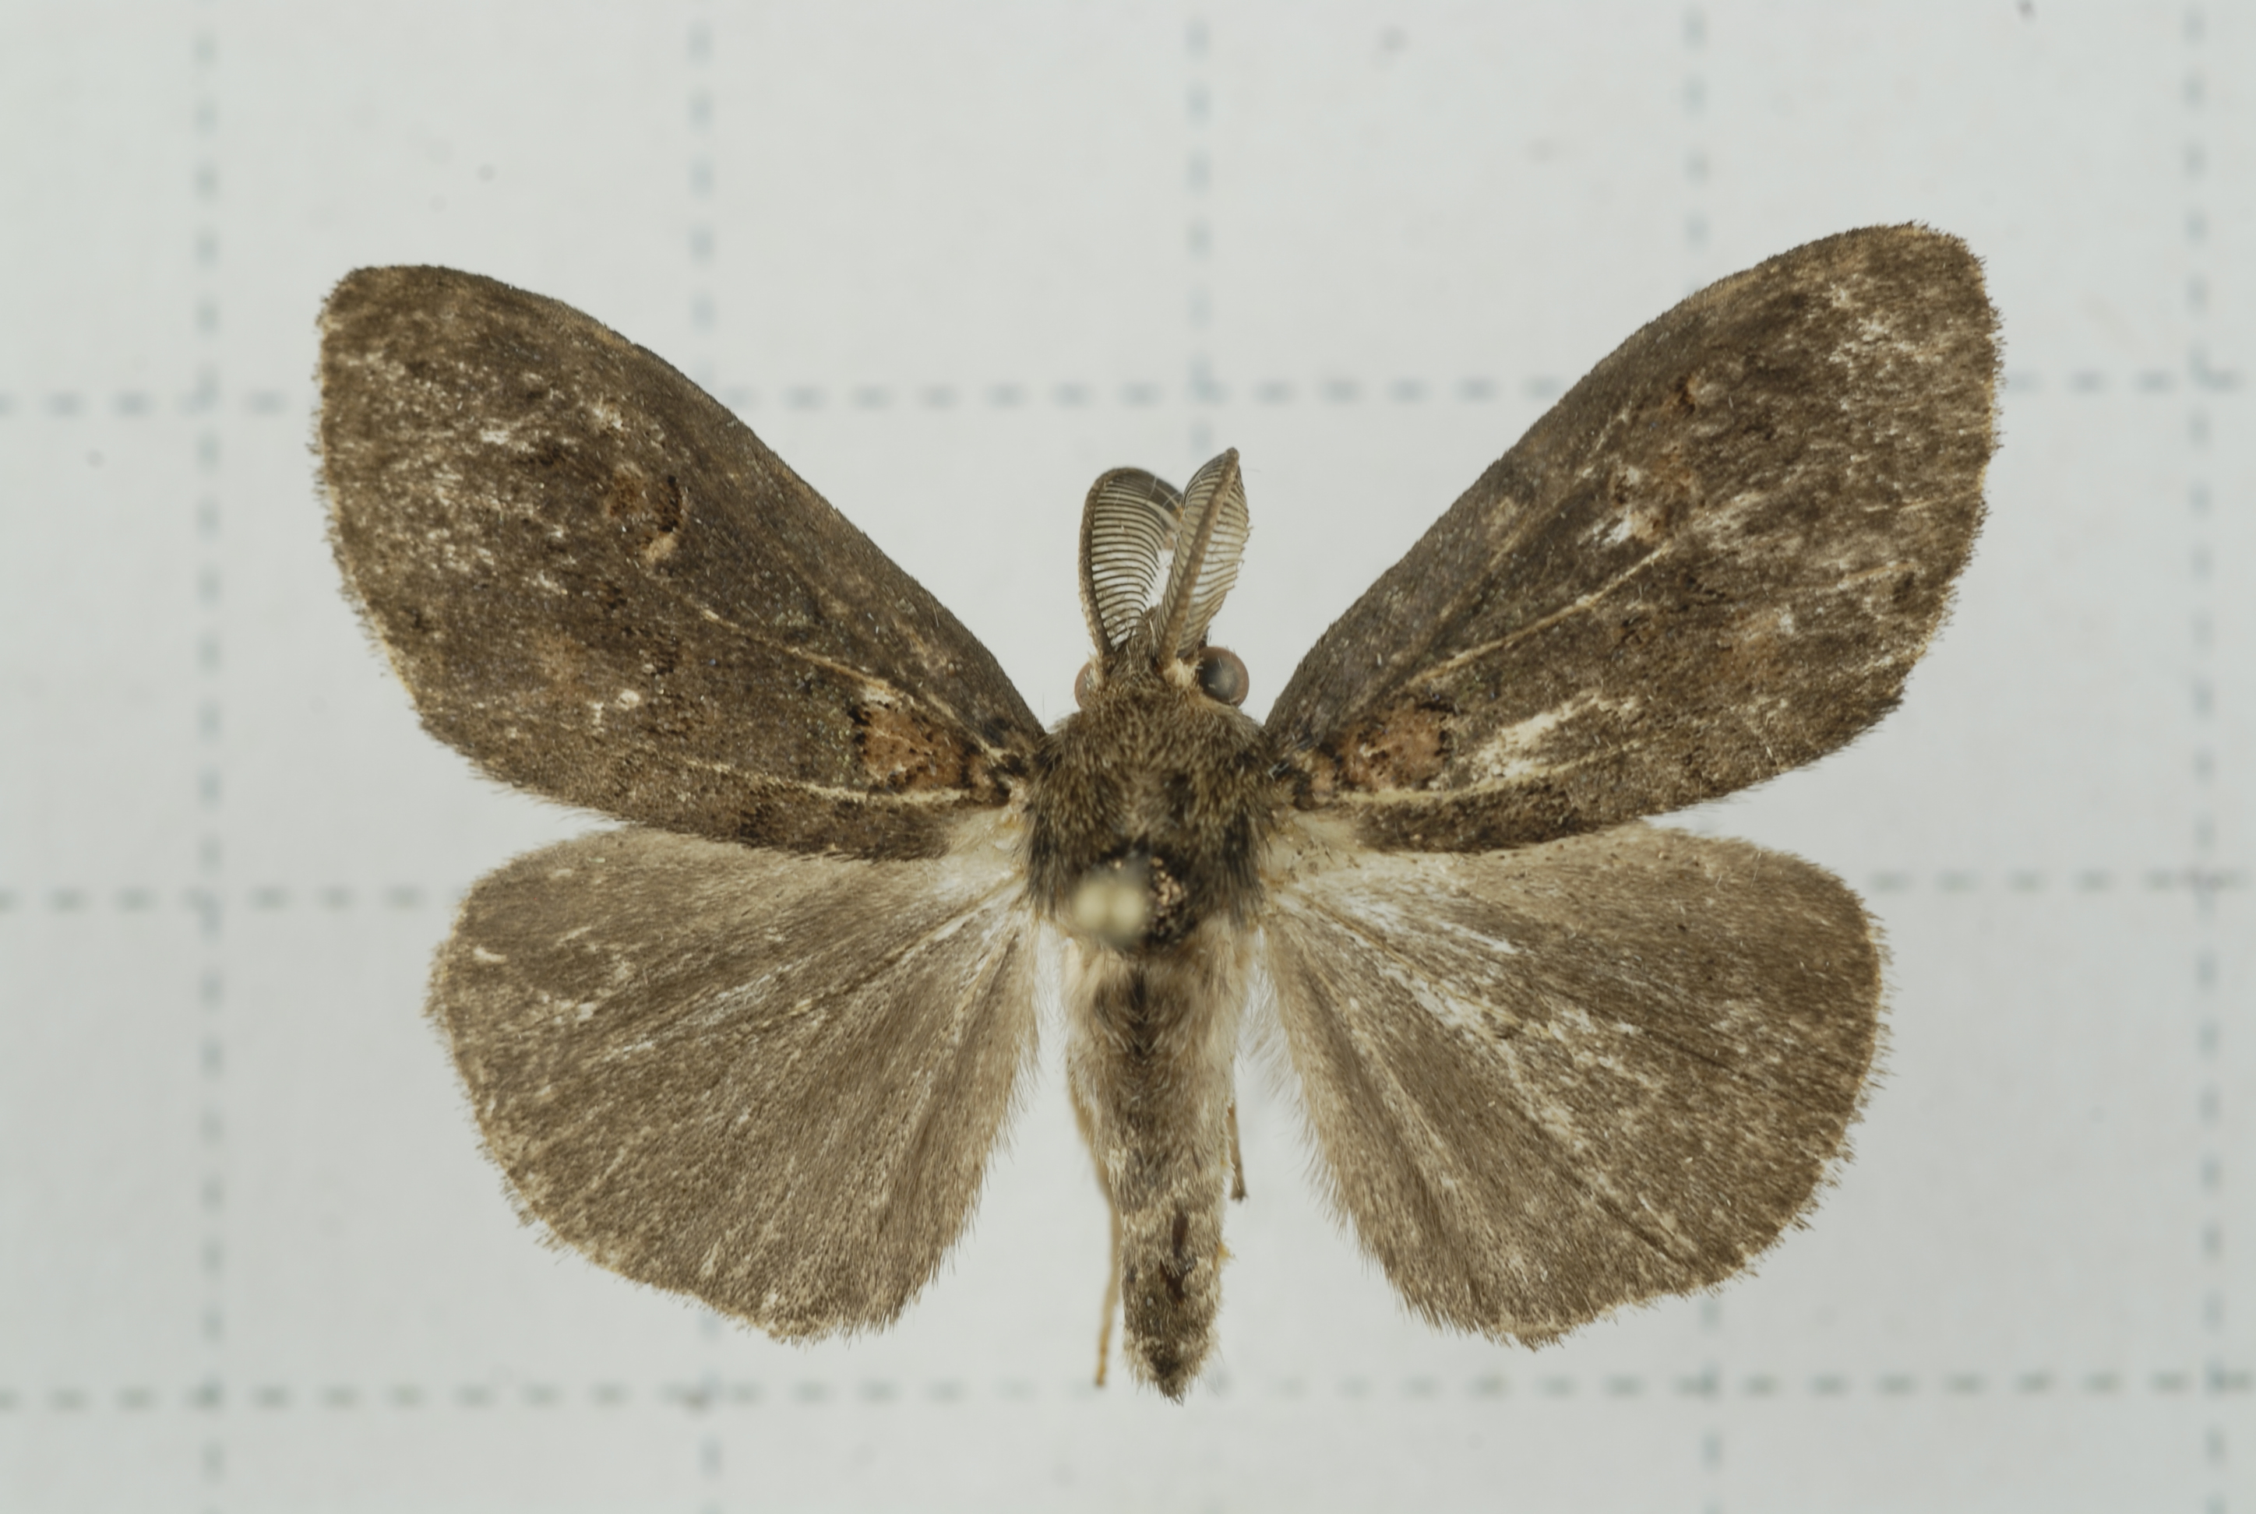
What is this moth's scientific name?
Olene dudgeoni
